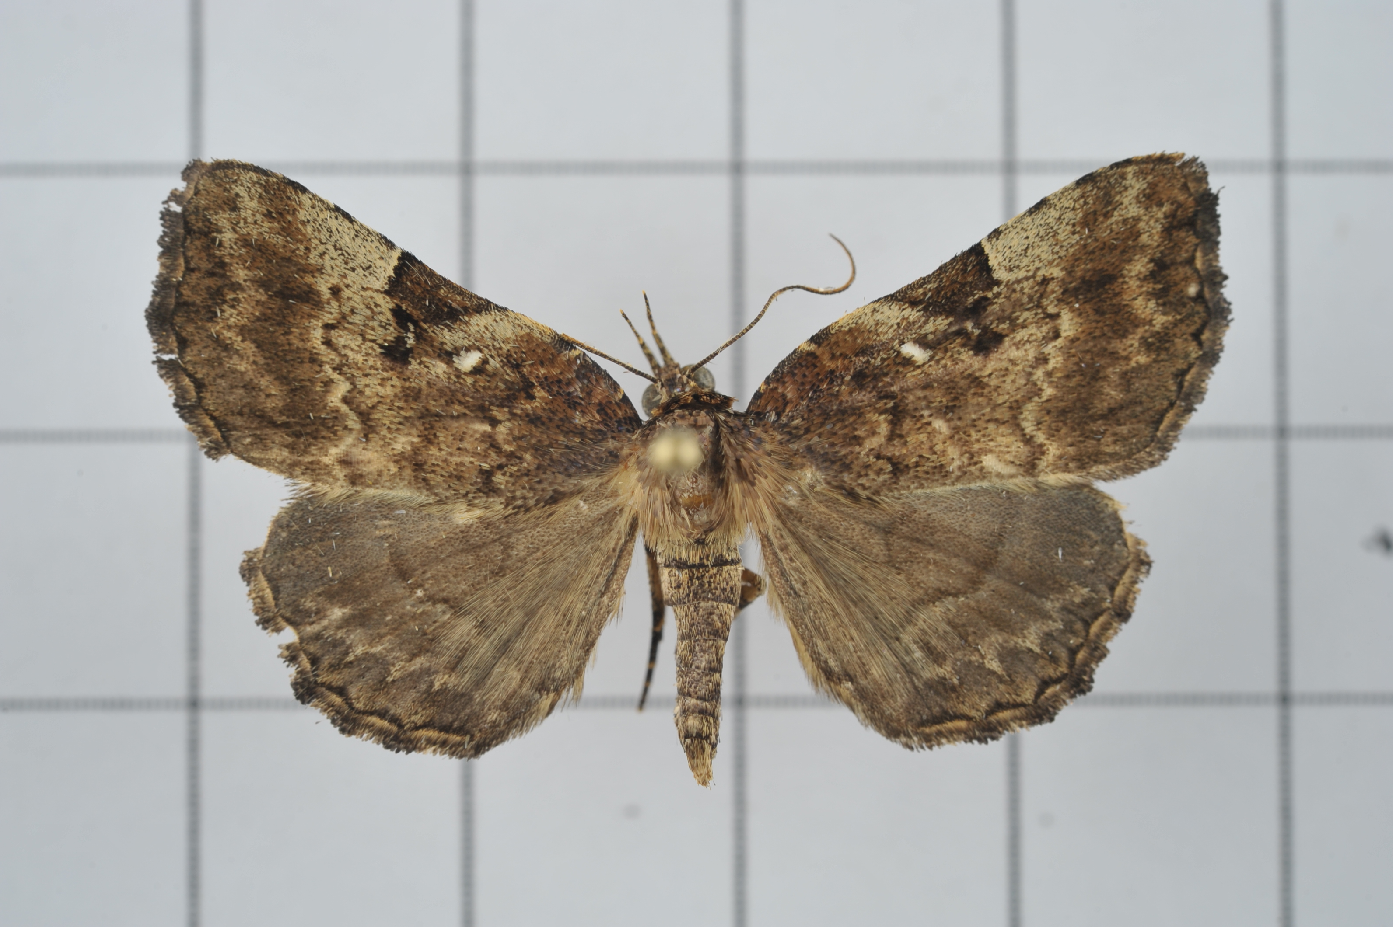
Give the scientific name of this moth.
Hyposemansis albipuncta
